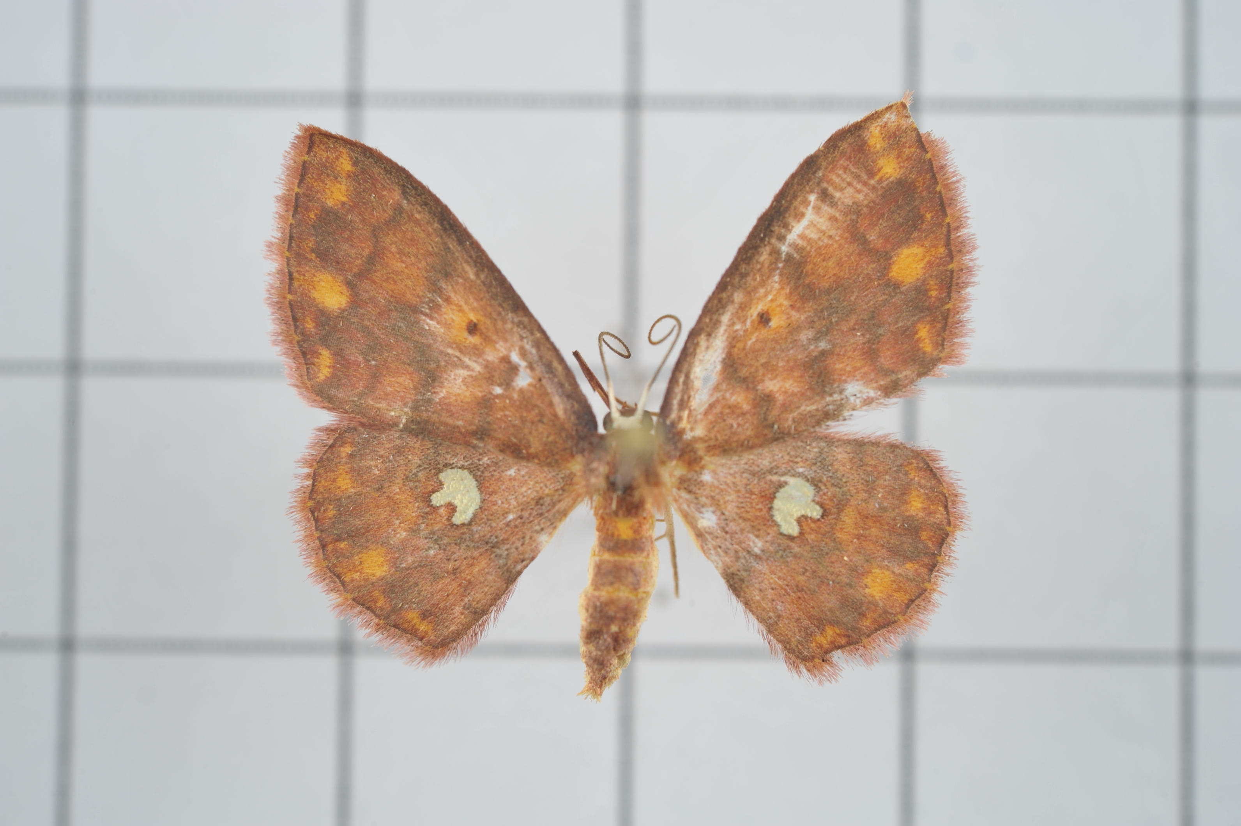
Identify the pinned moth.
Discoglypha locupletata
